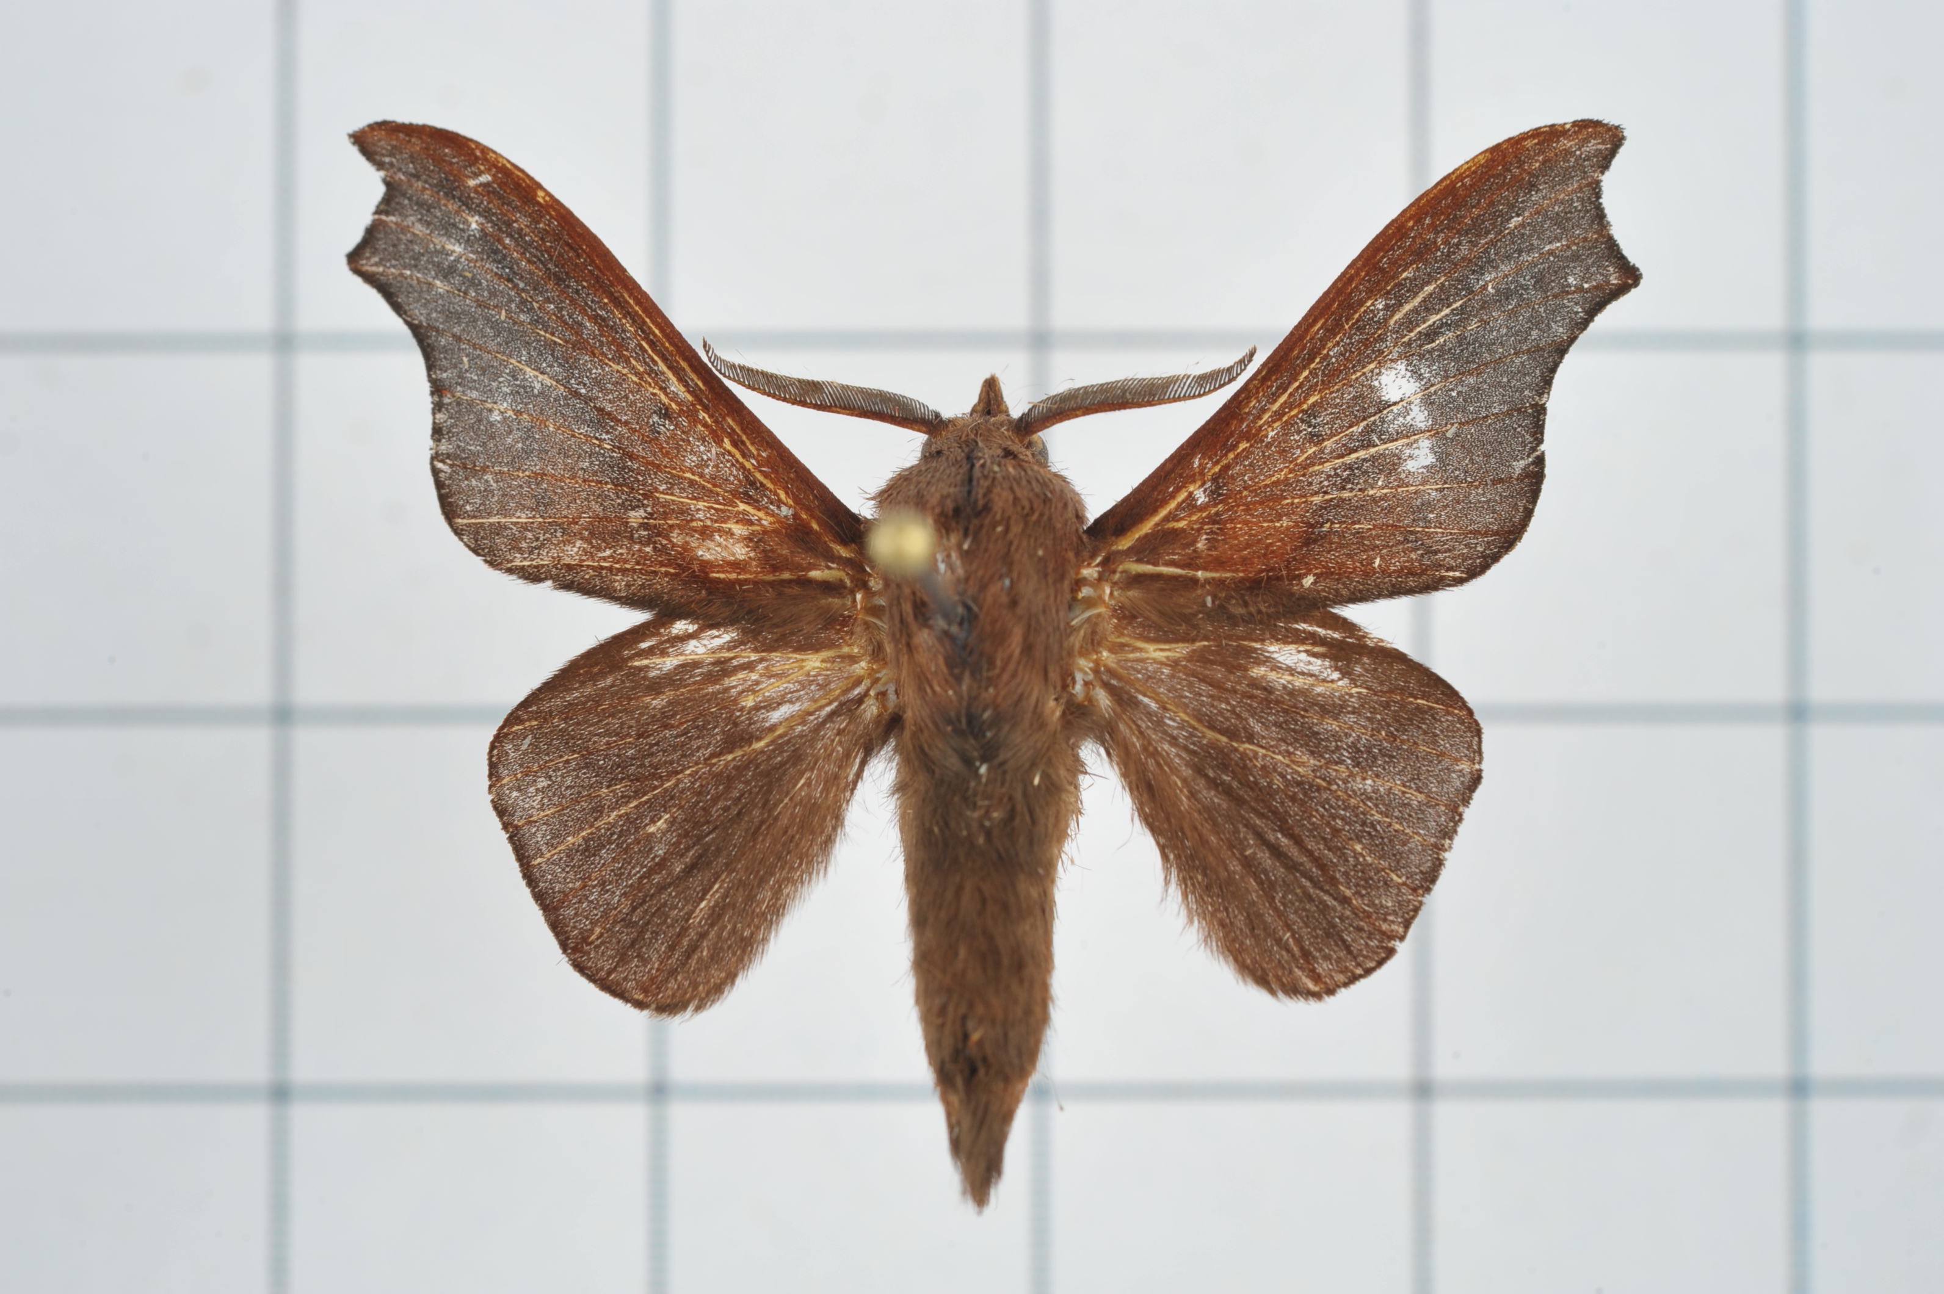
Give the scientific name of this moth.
Bharetta owadai
